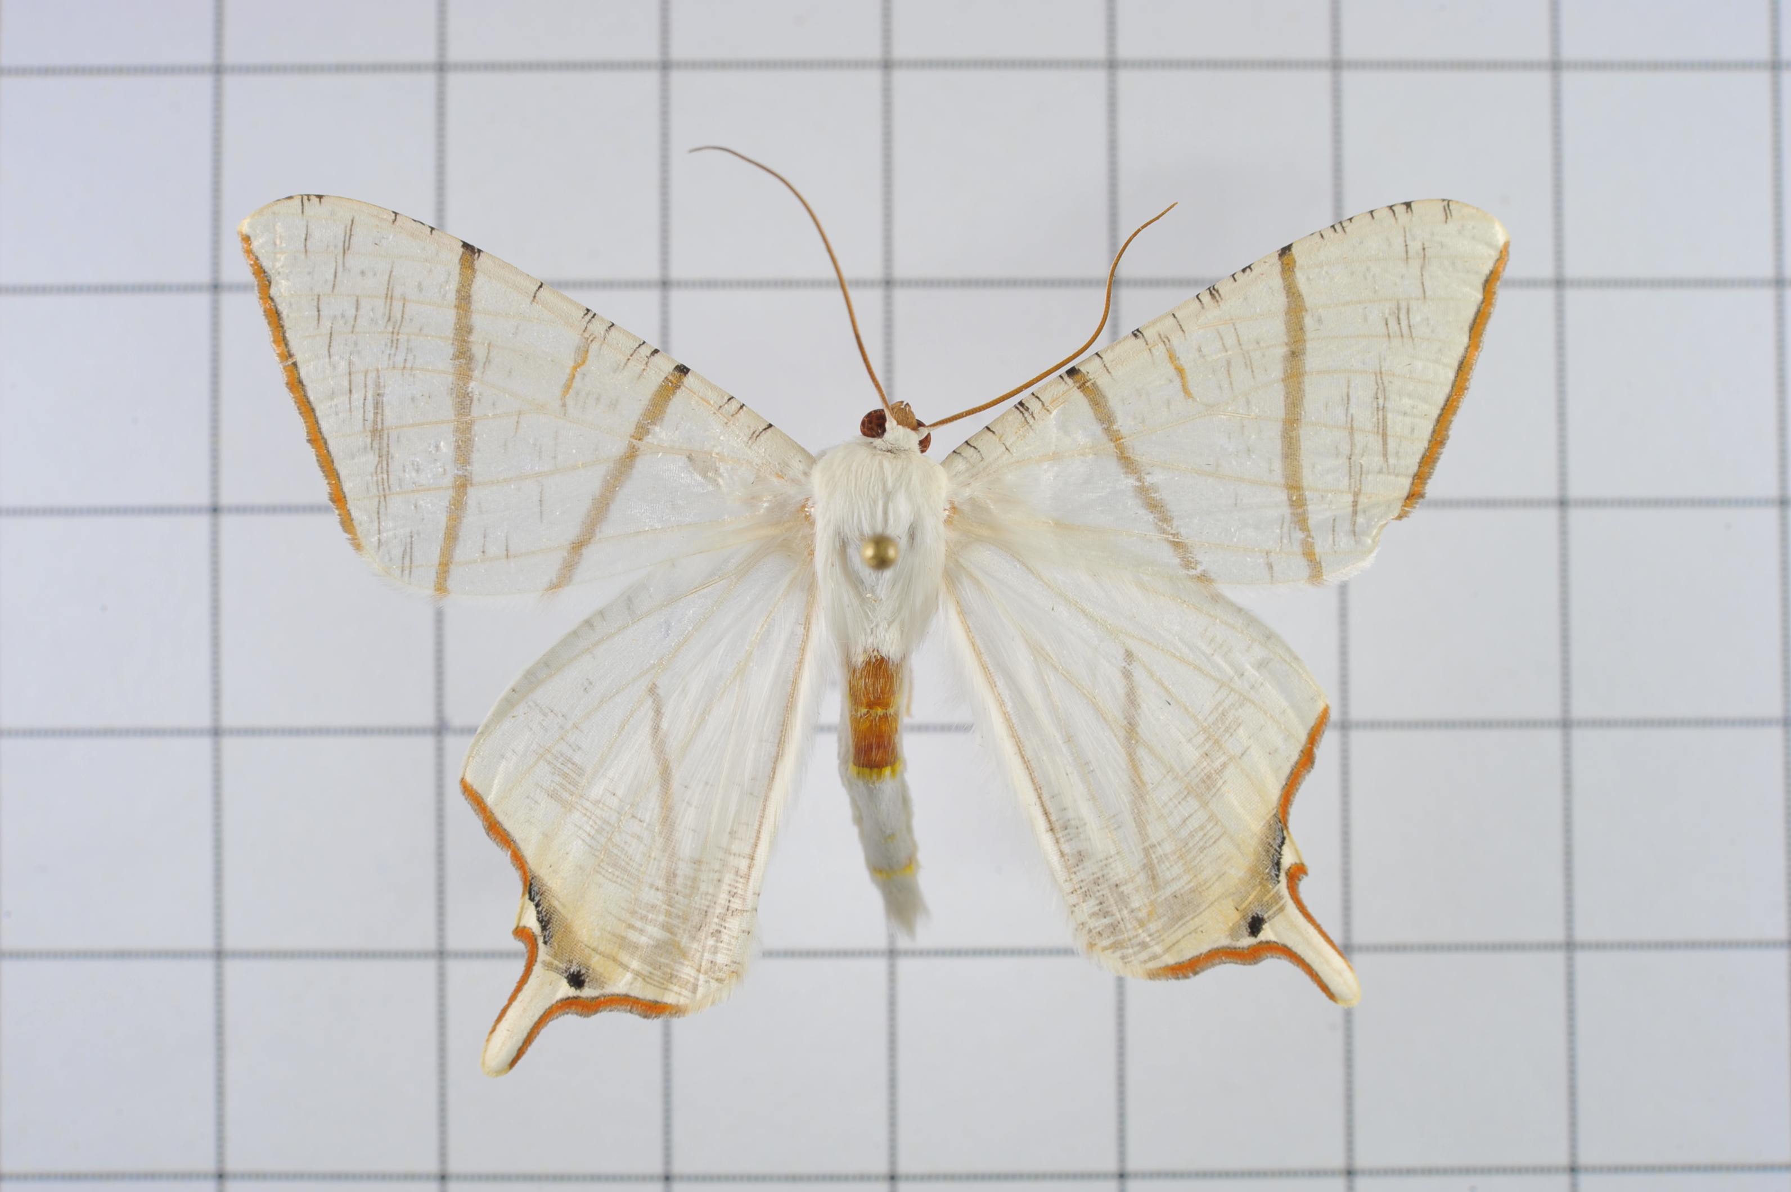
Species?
Ourapteryx clara formosana
